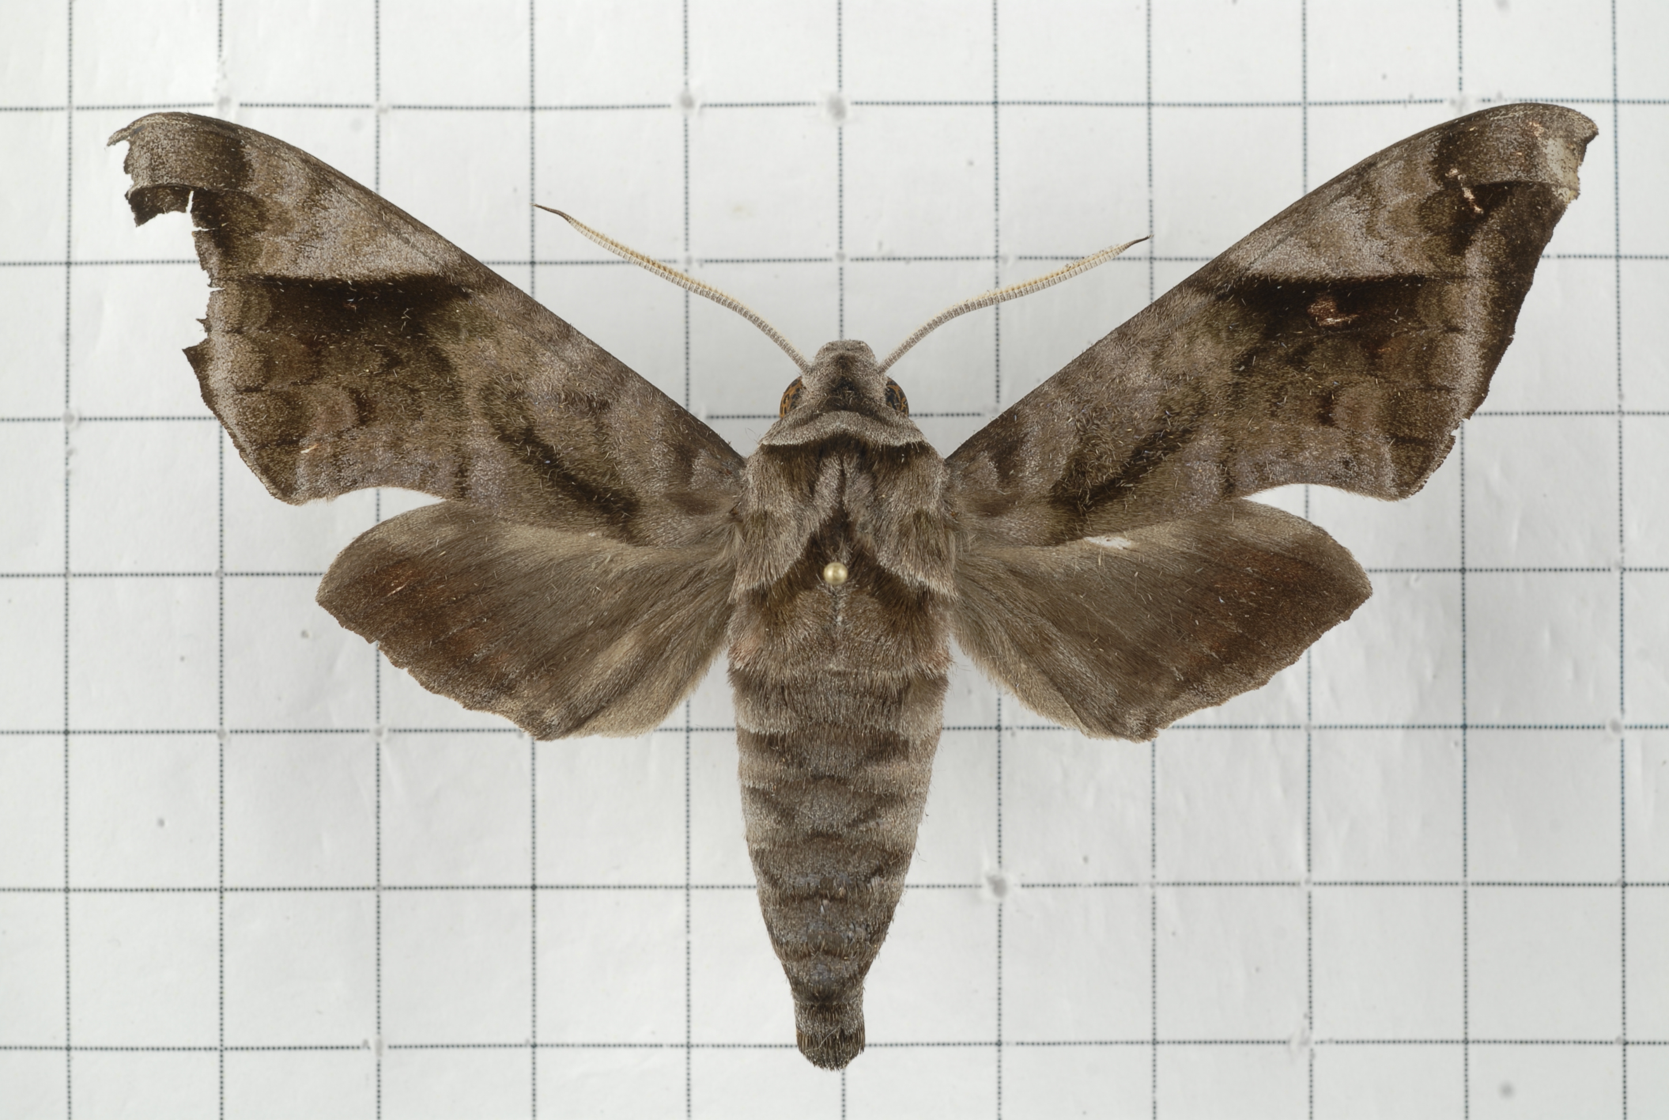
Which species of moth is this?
Acosmeryx naga metanaga
